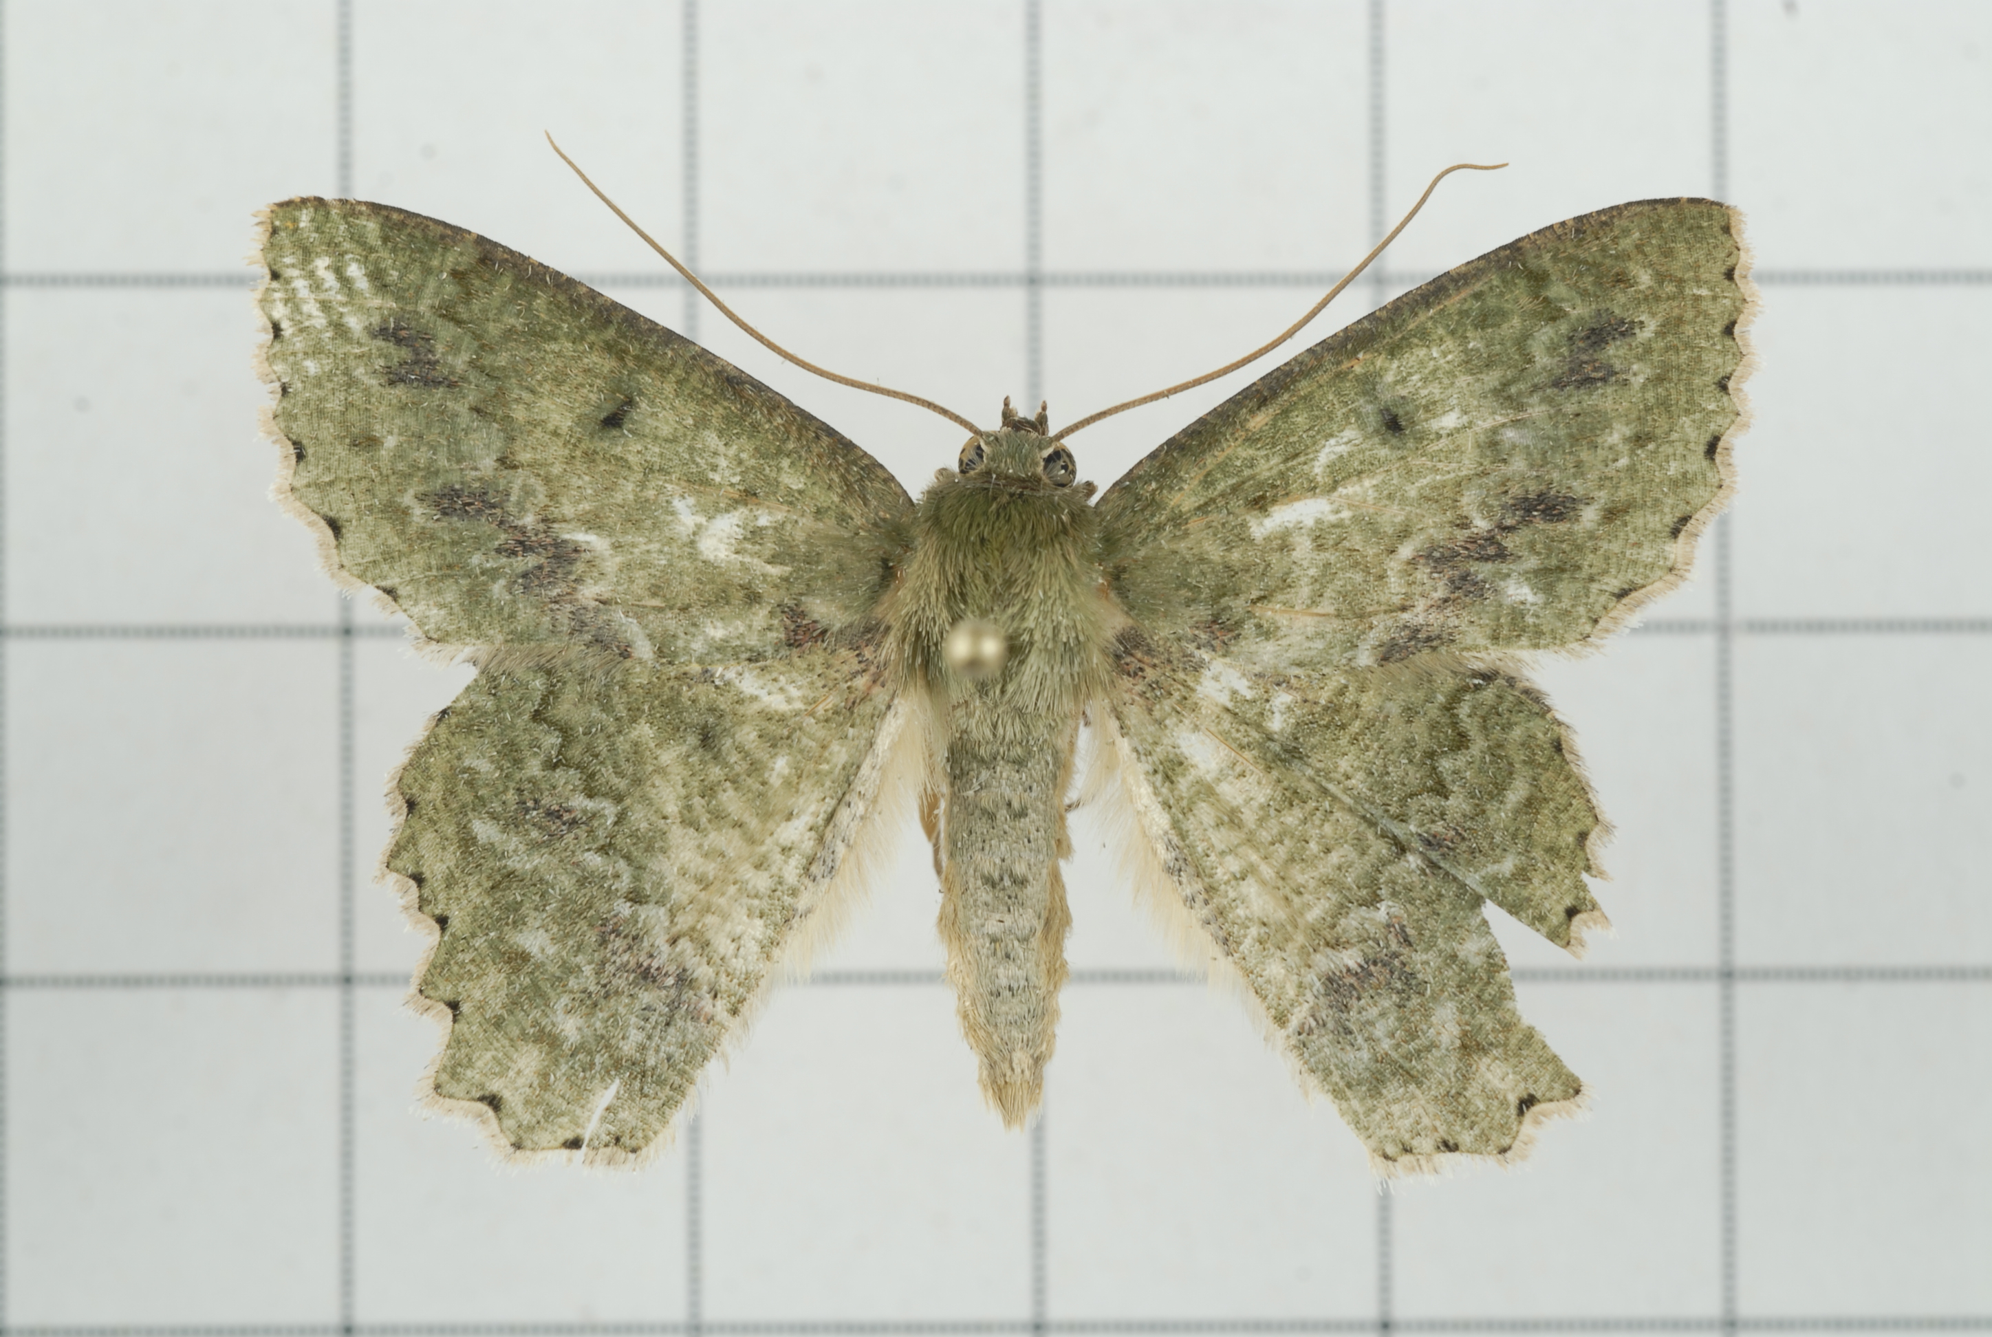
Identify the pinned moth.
Herochroma baibarana
